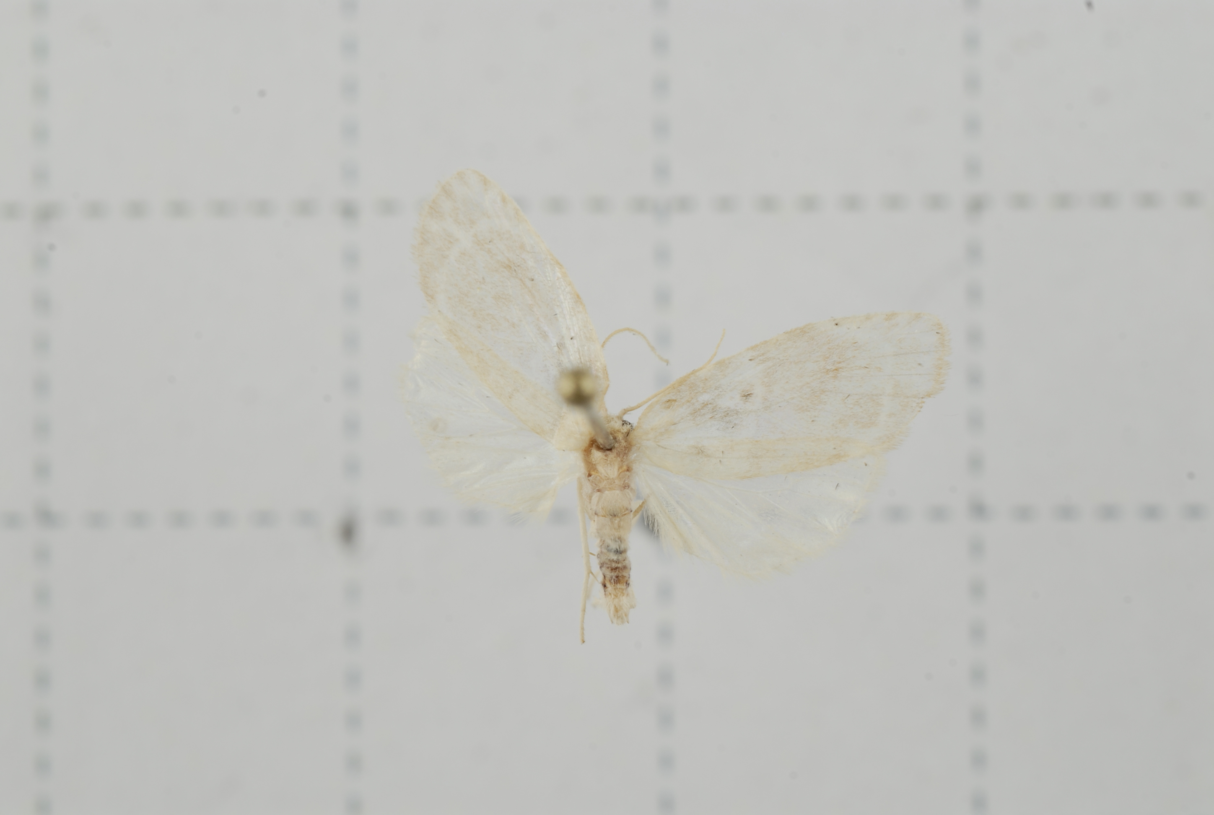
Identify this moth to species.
Schistophleps bipuncta
